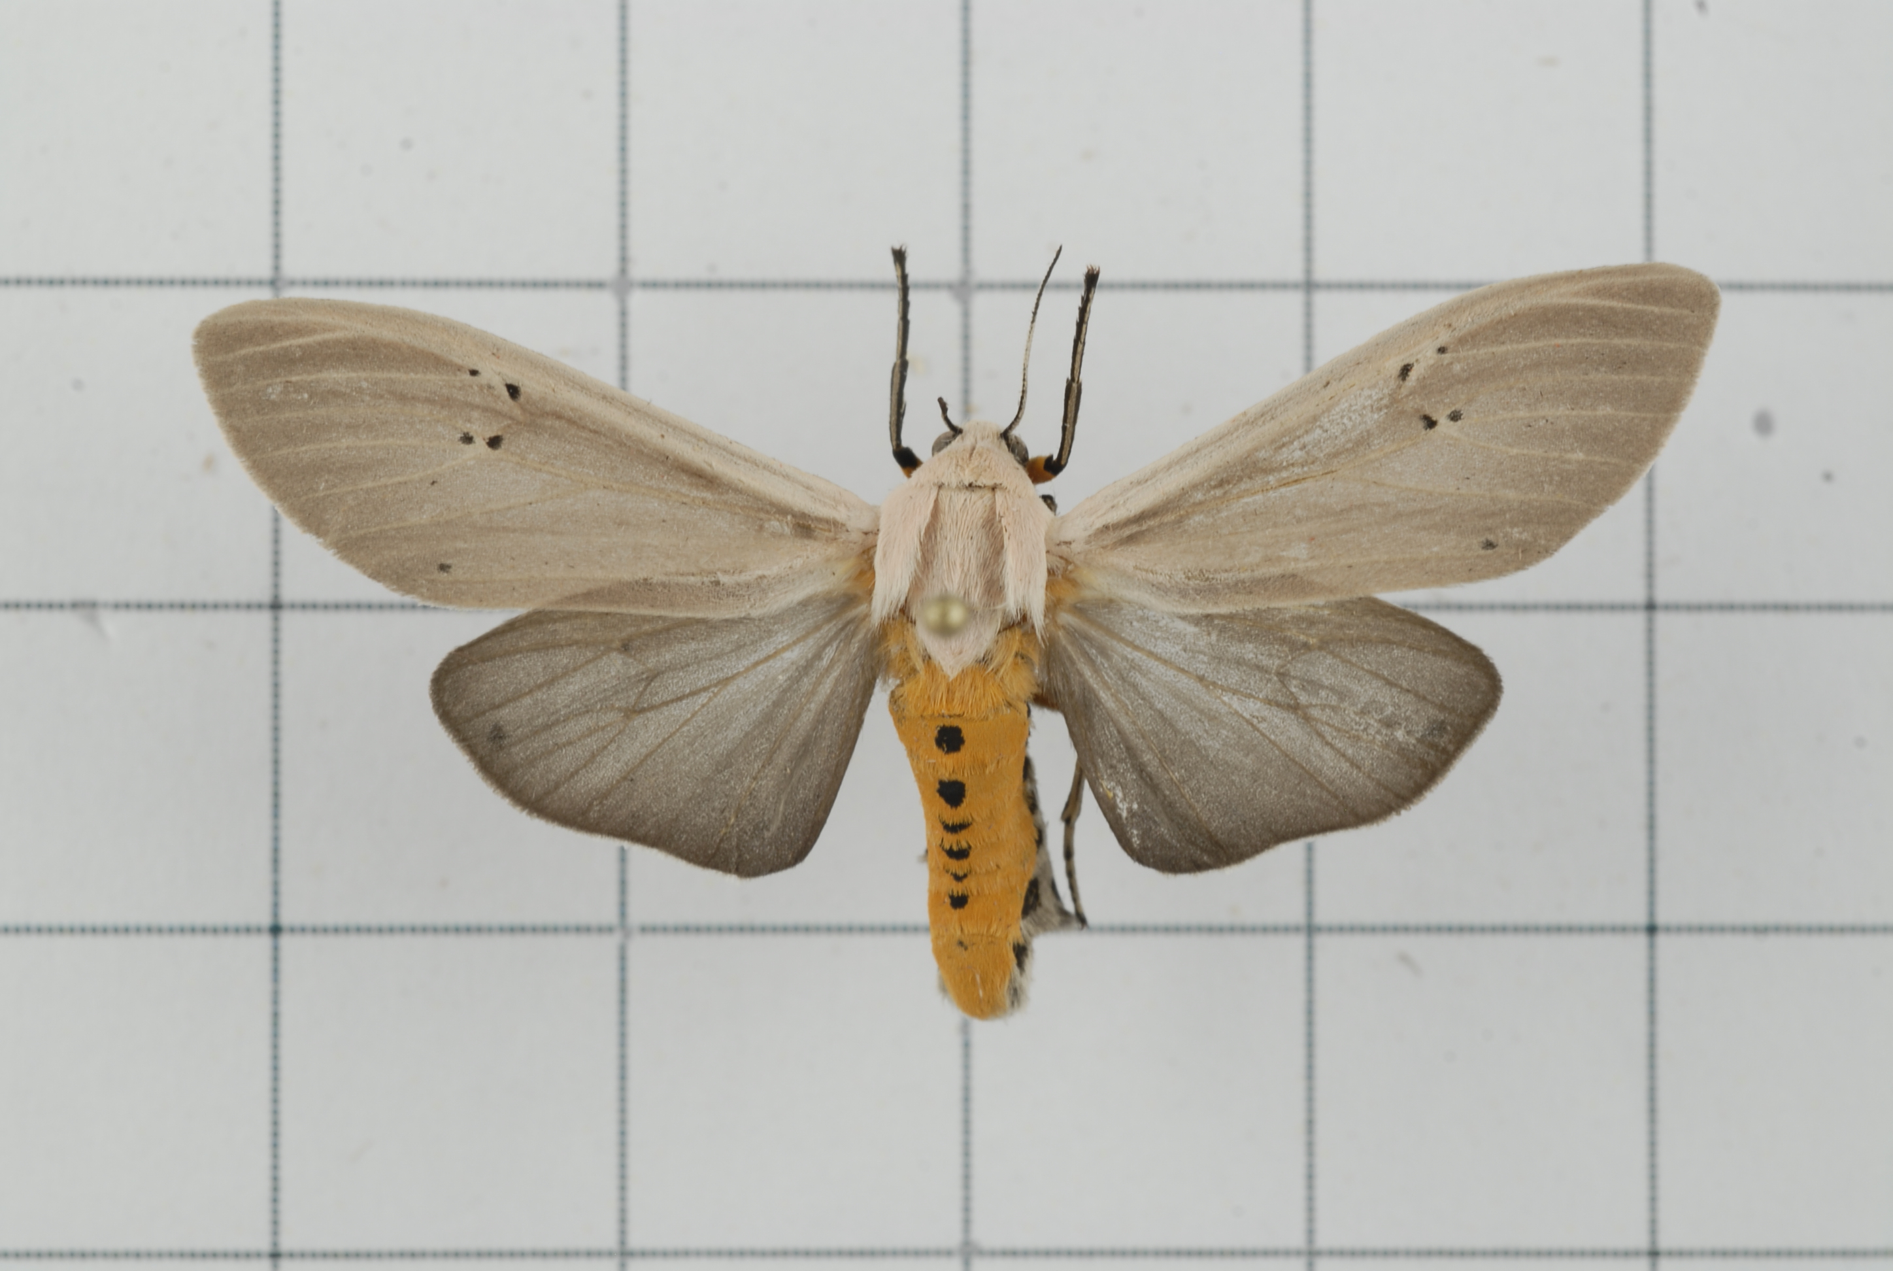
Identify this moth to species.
Creatonotos transiens koni
